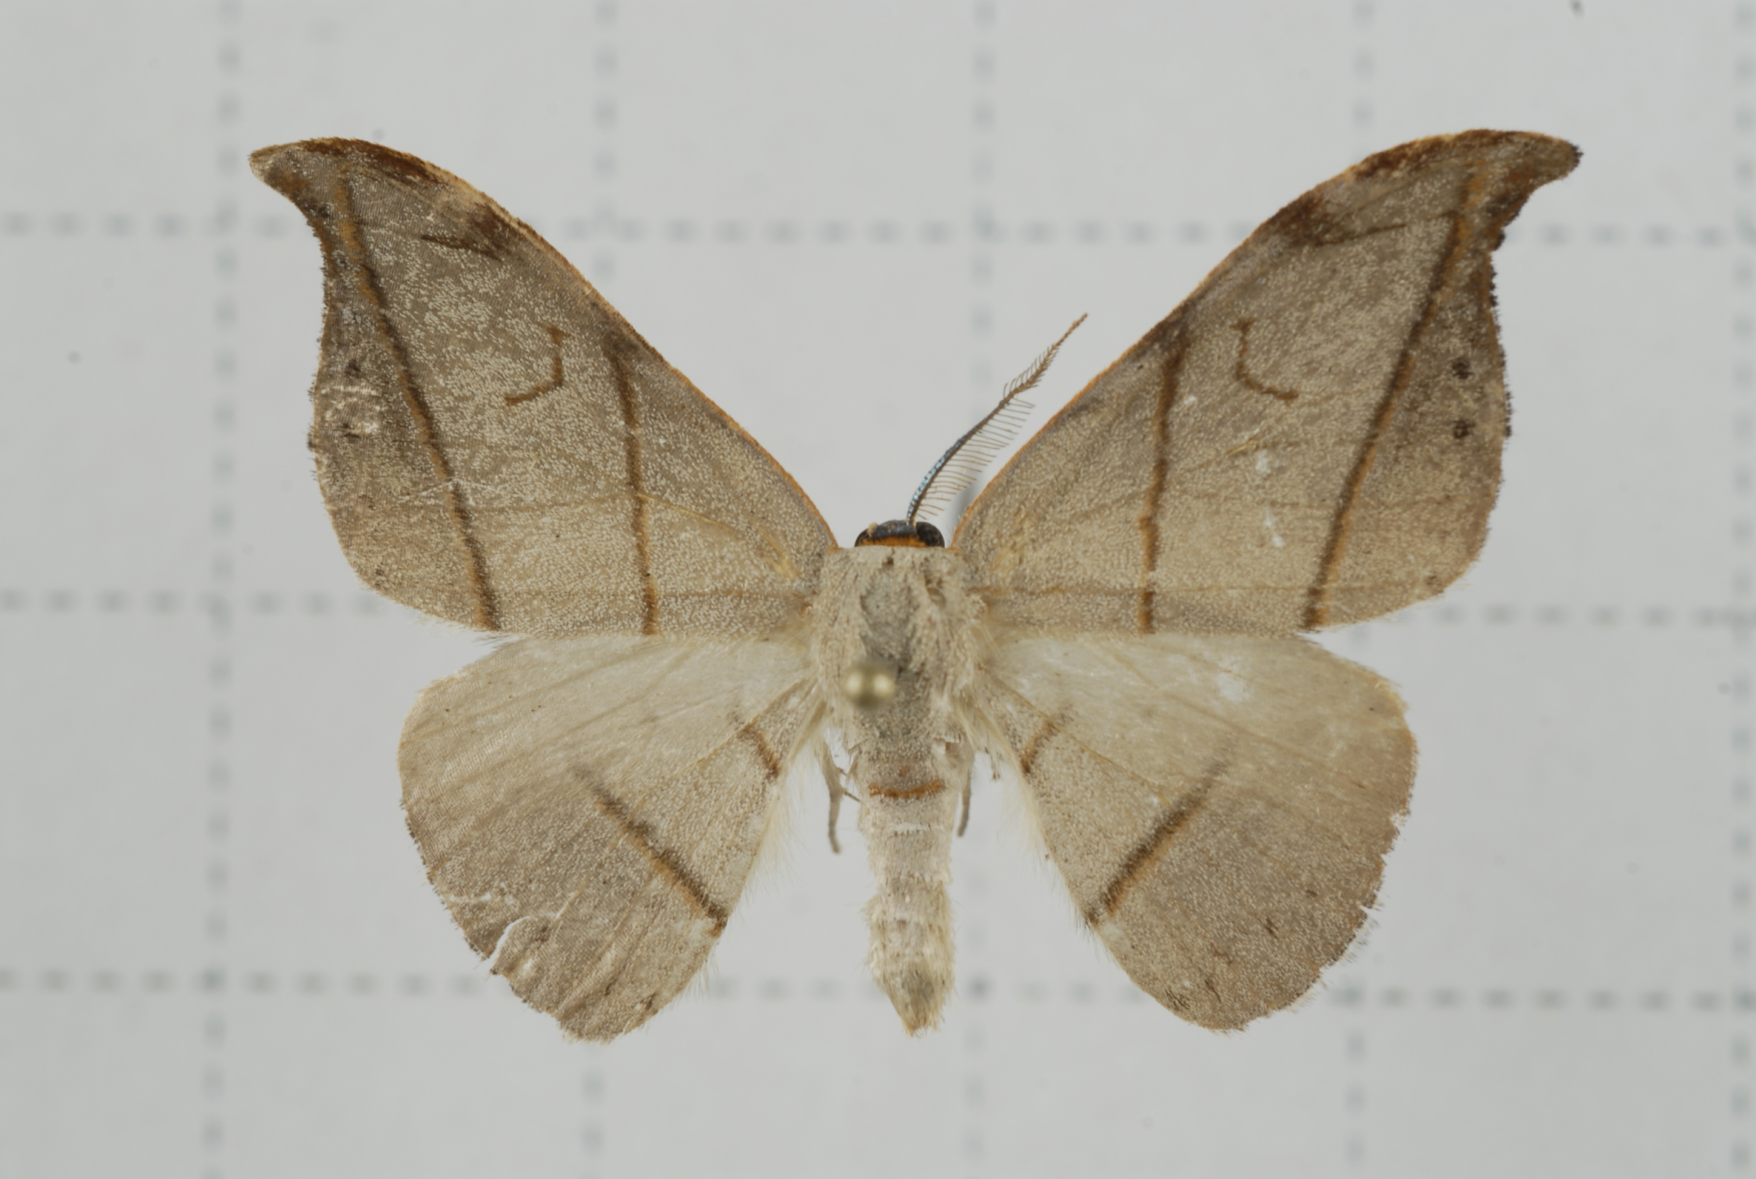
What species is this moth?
Nordstromia semililacina
